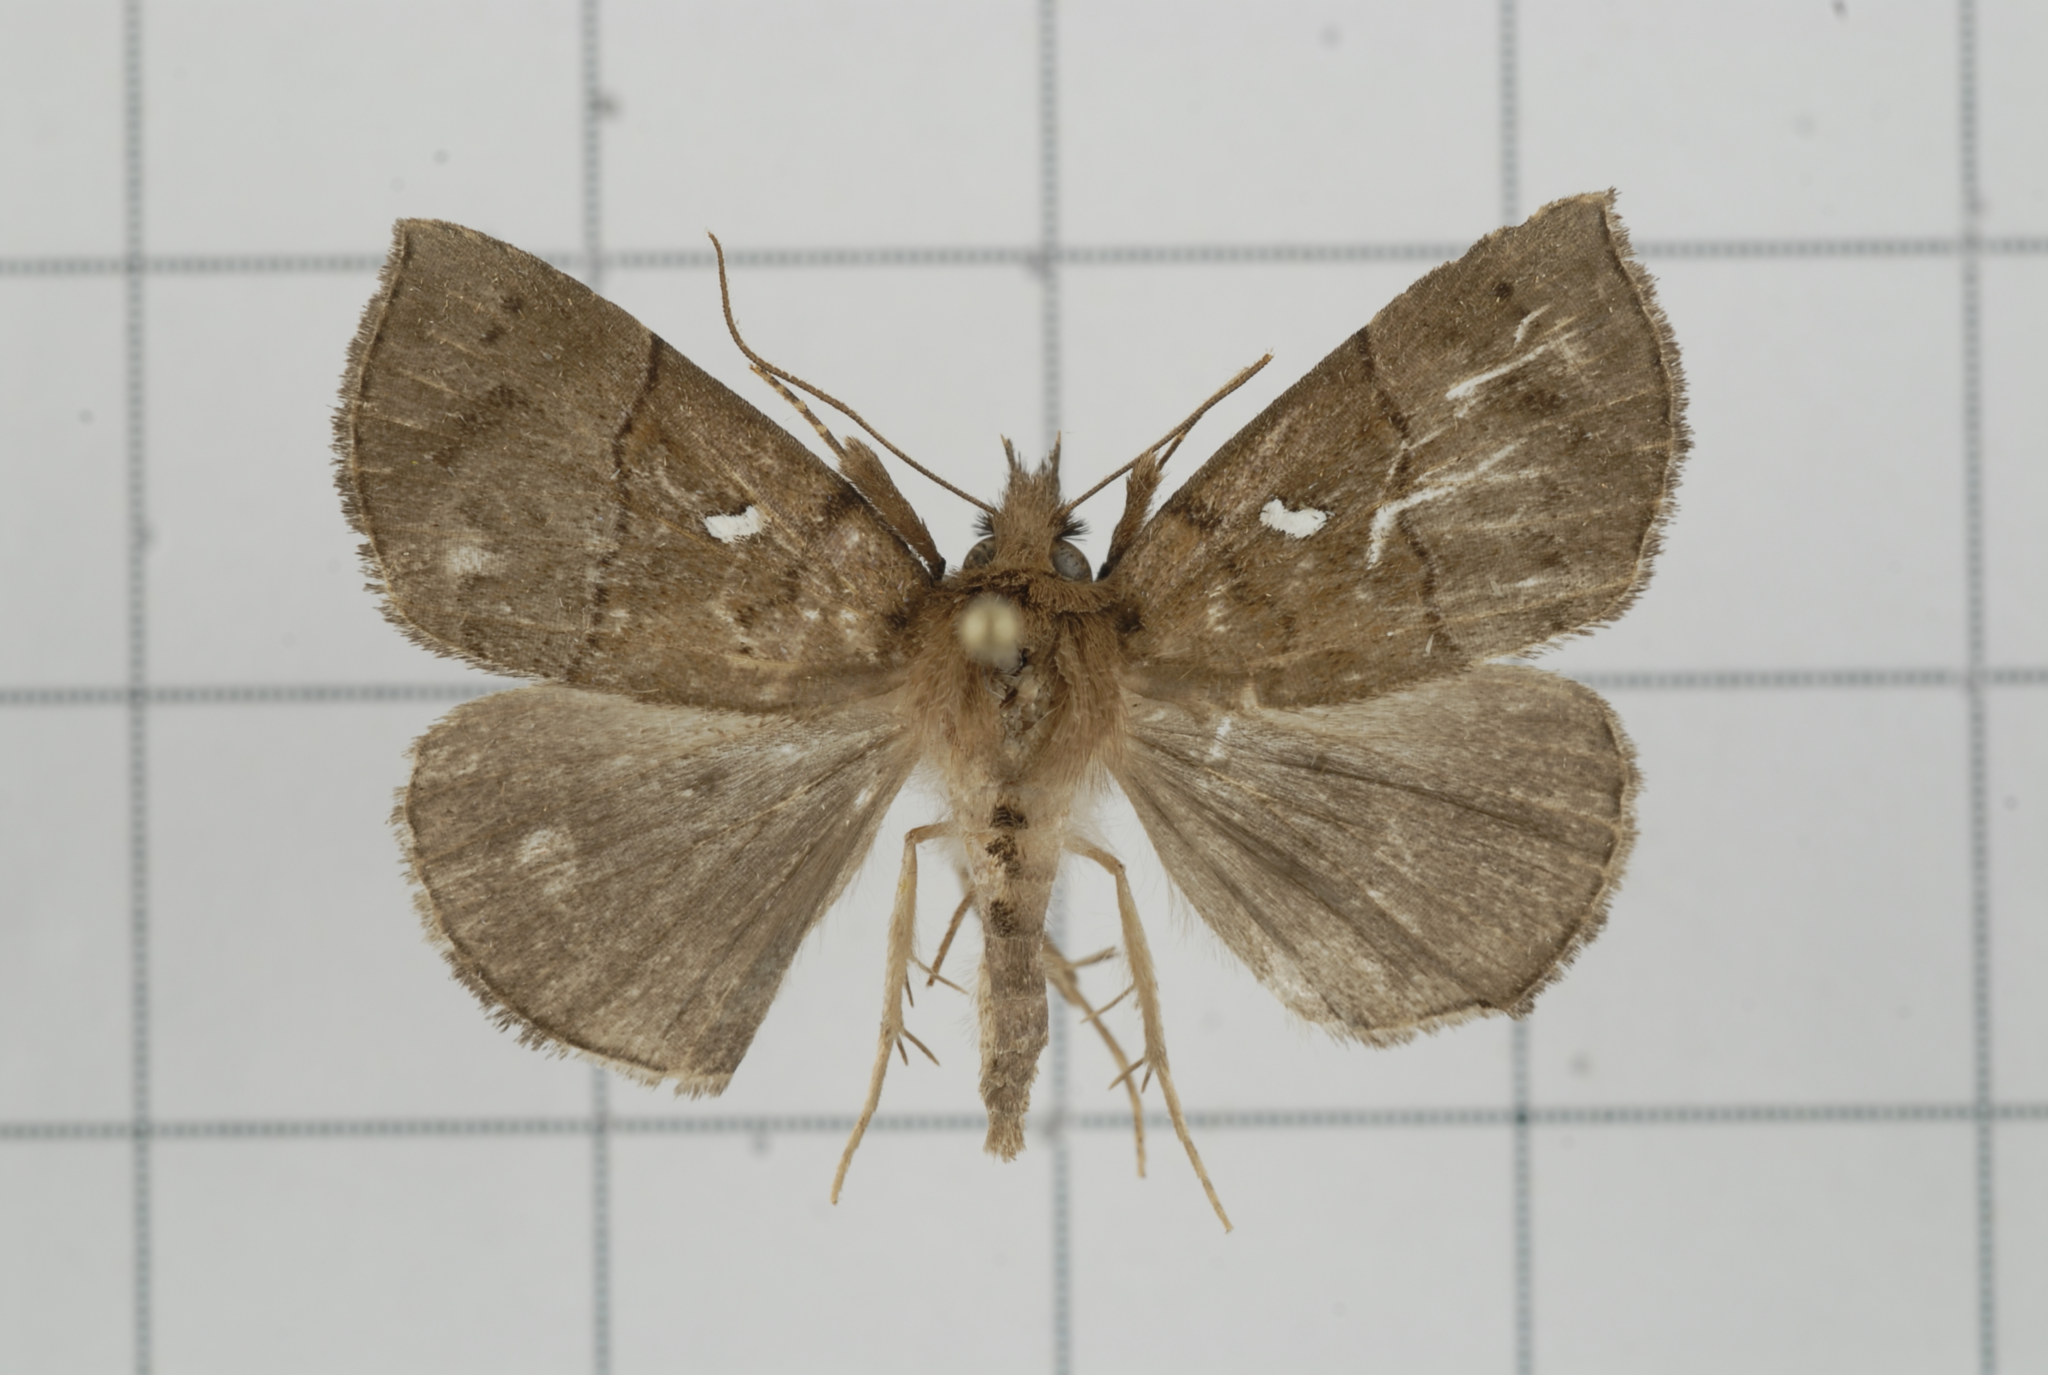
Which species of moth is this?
Hypena albopunctalis
